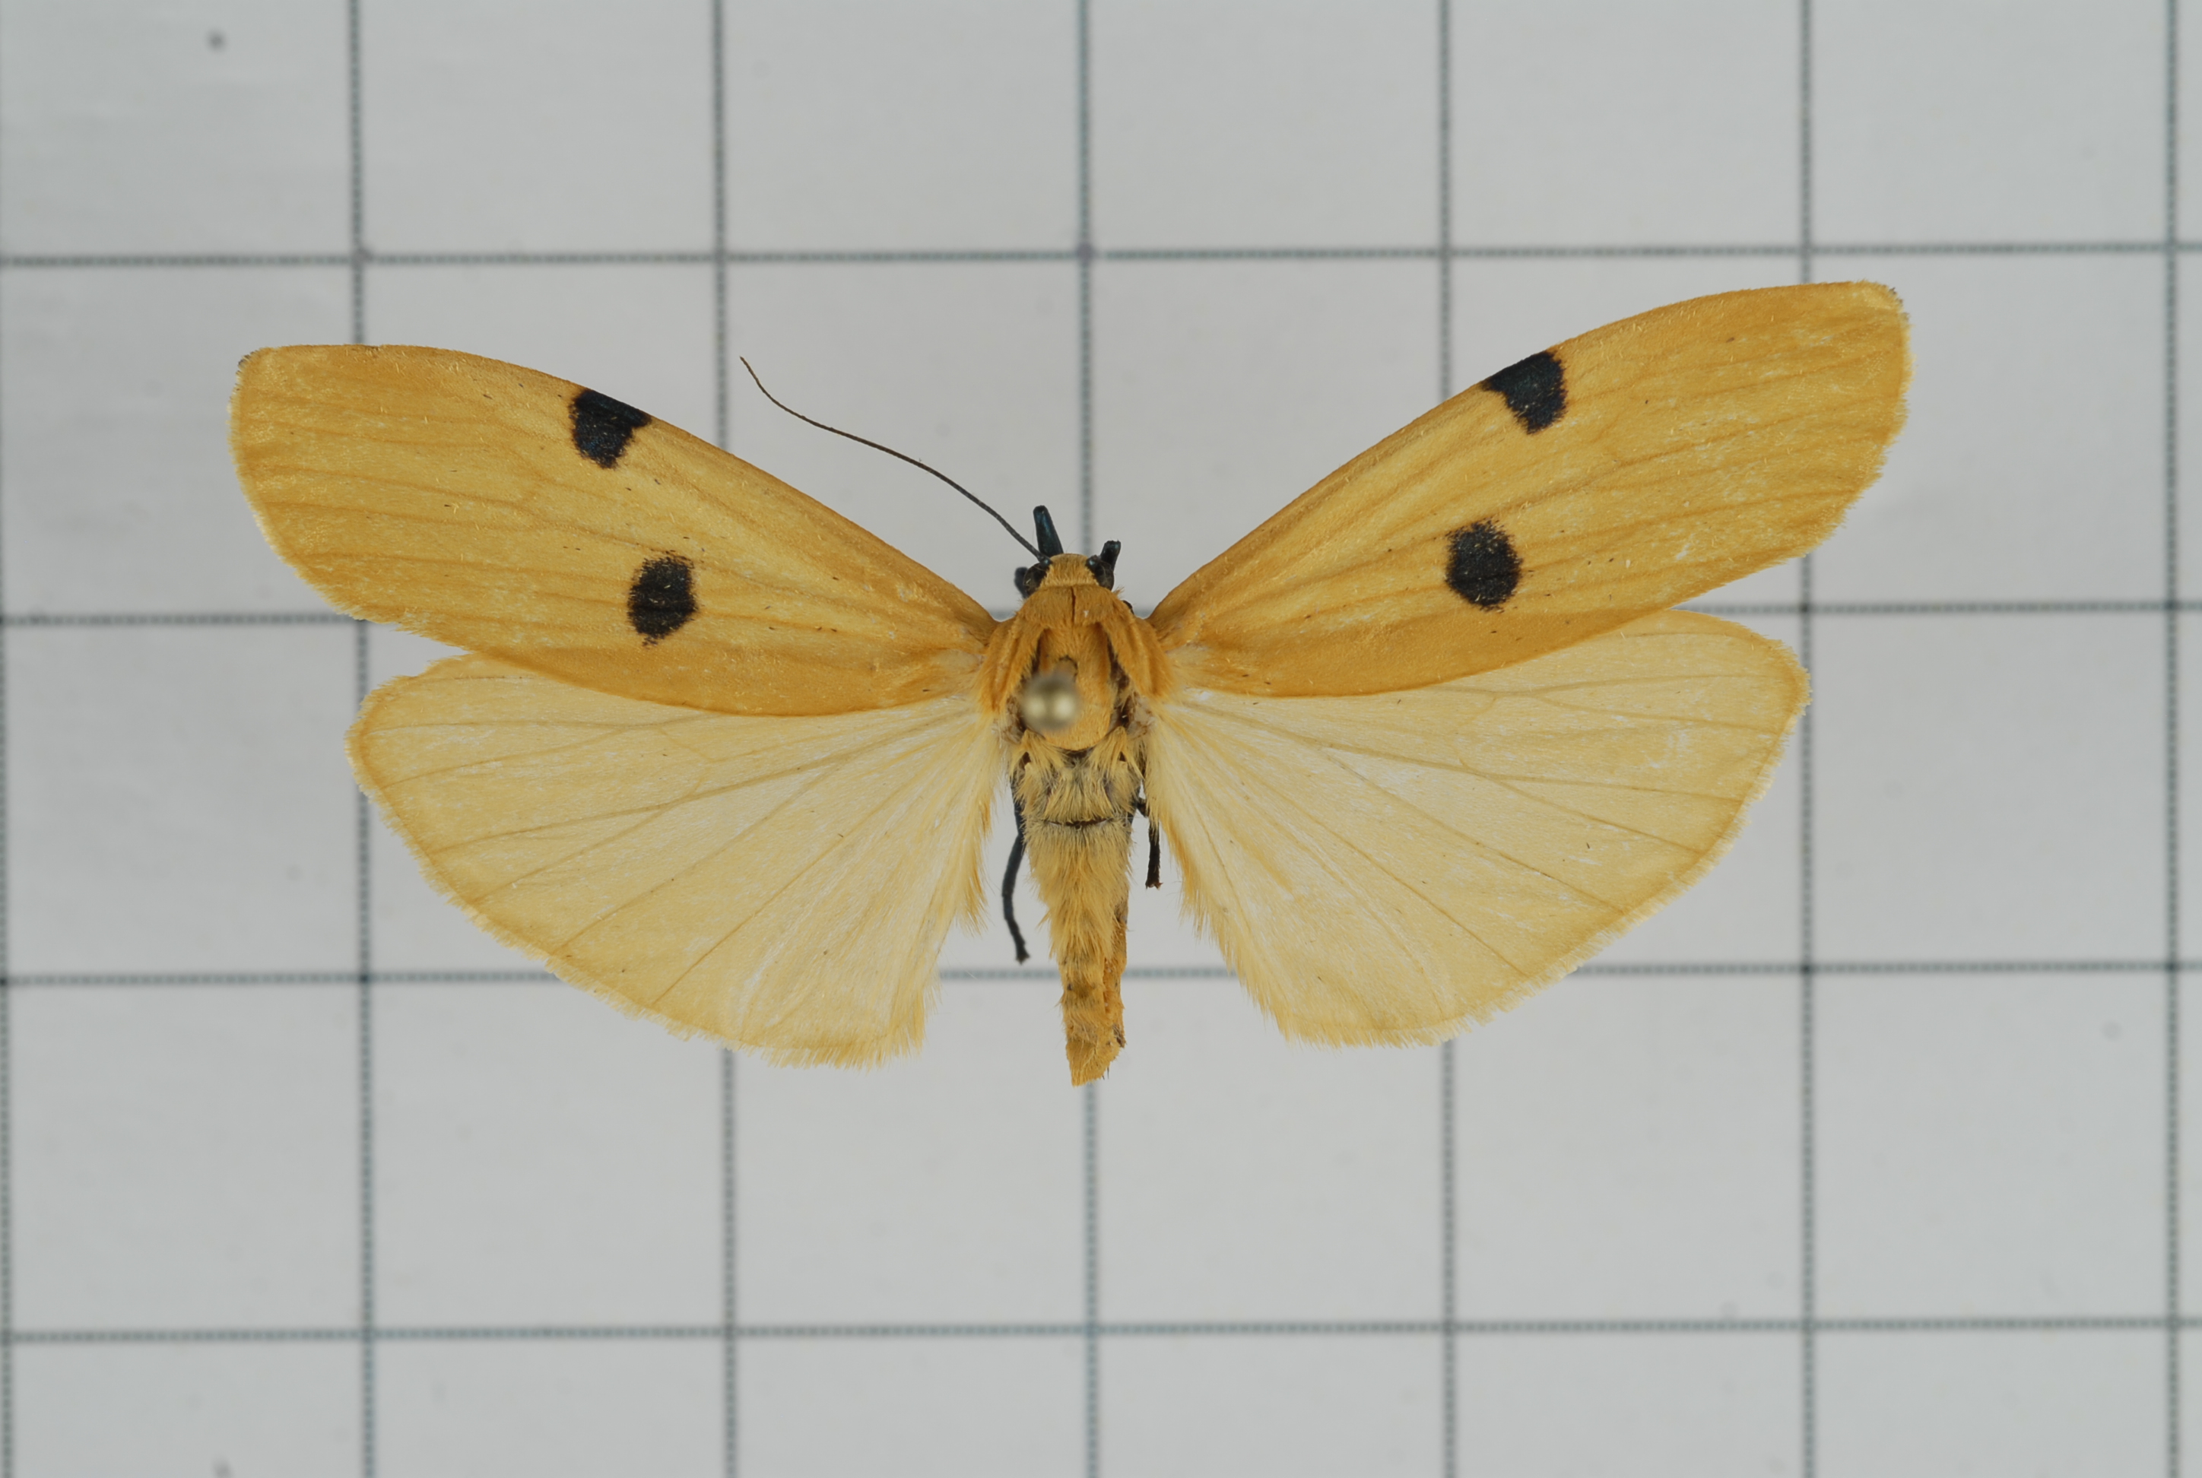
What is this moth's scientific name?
Conilepia nigricosta paiwan
